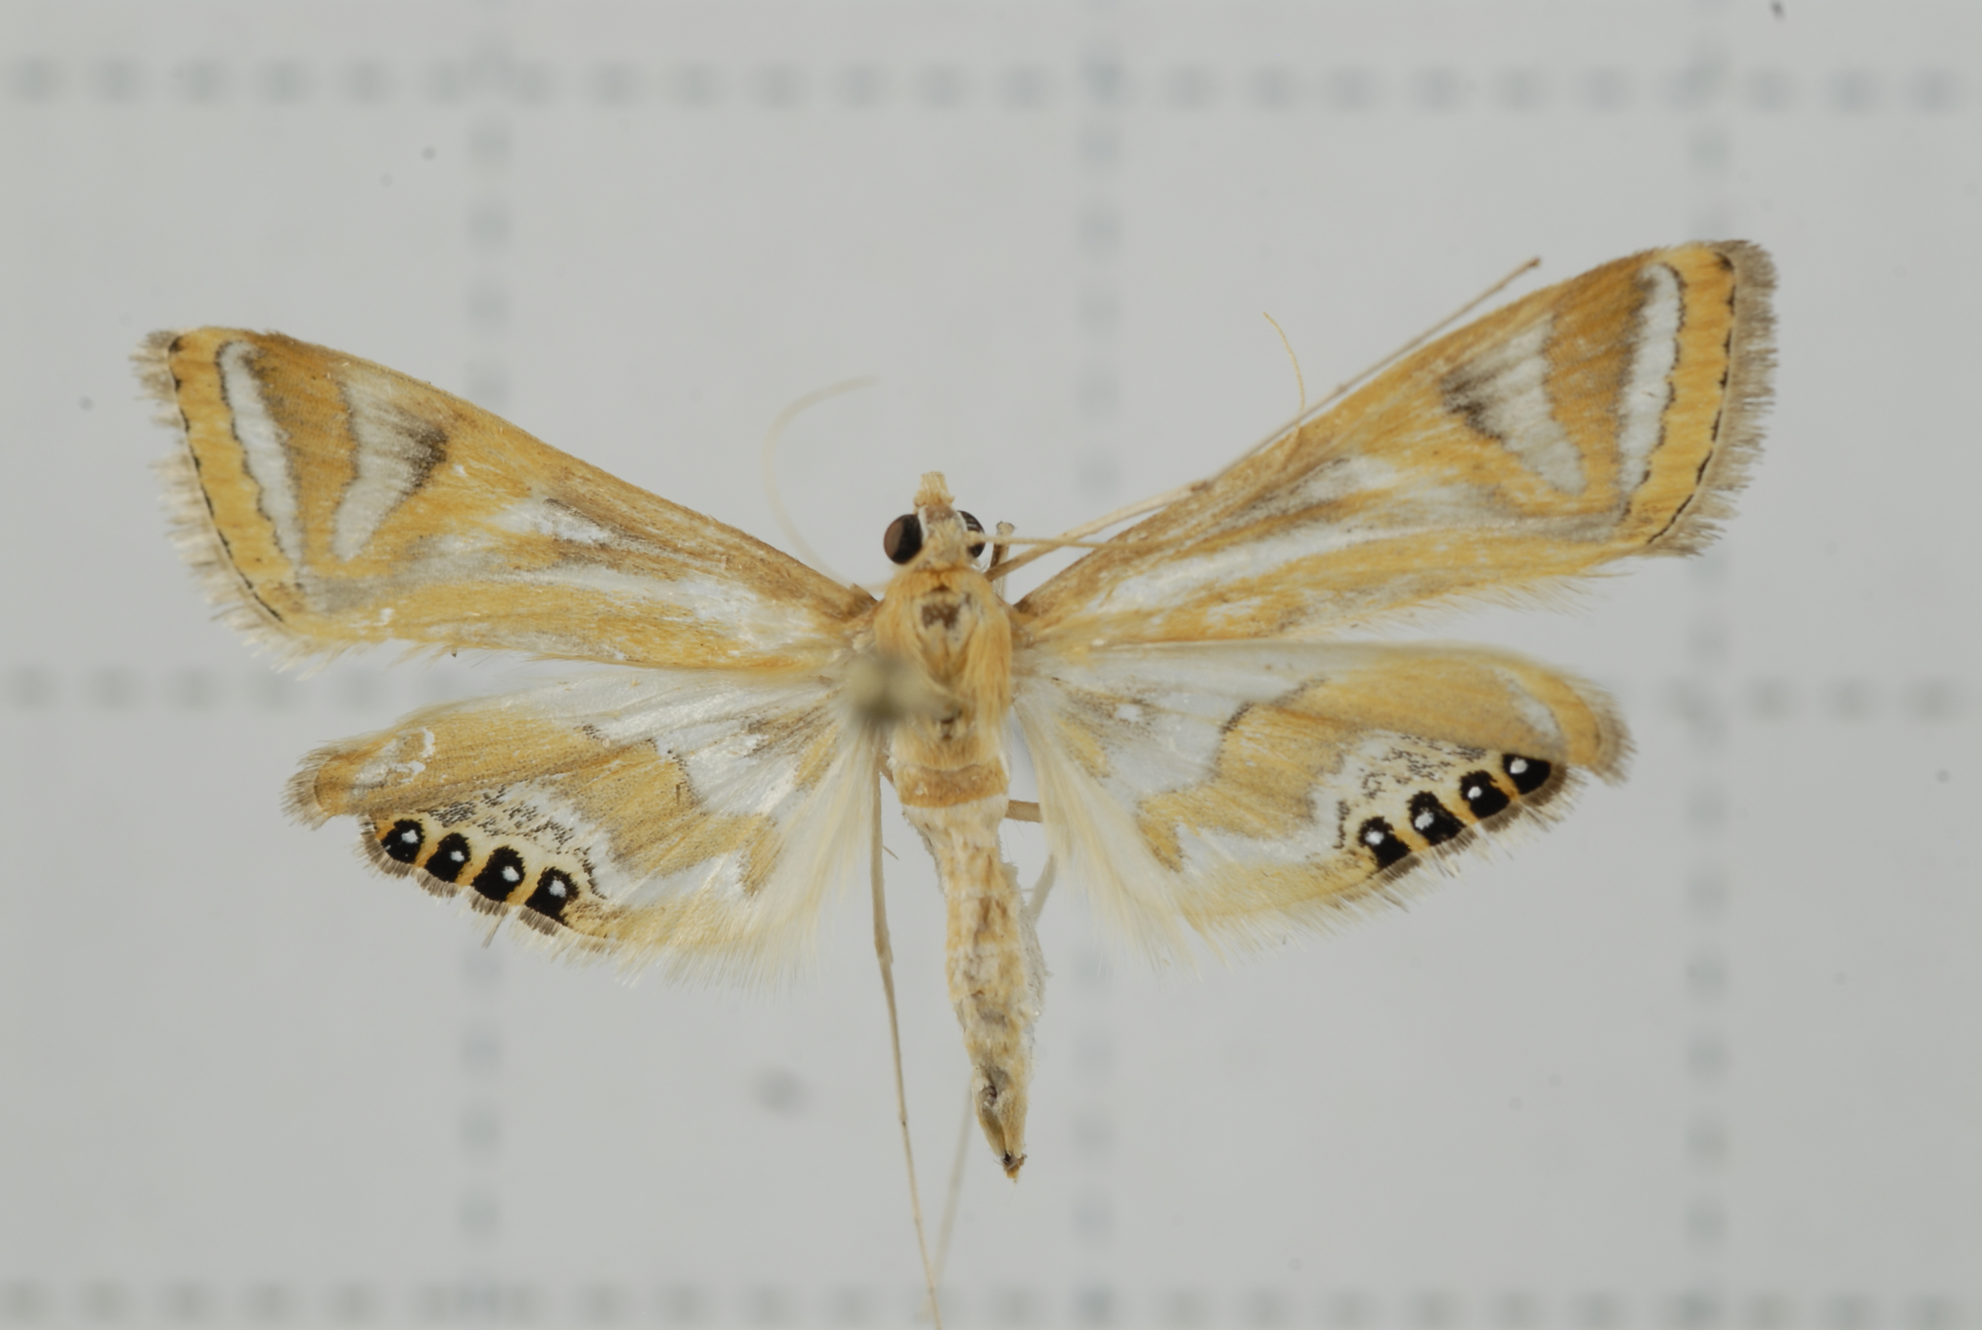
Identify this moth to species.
Eoophyla conjunctalis
